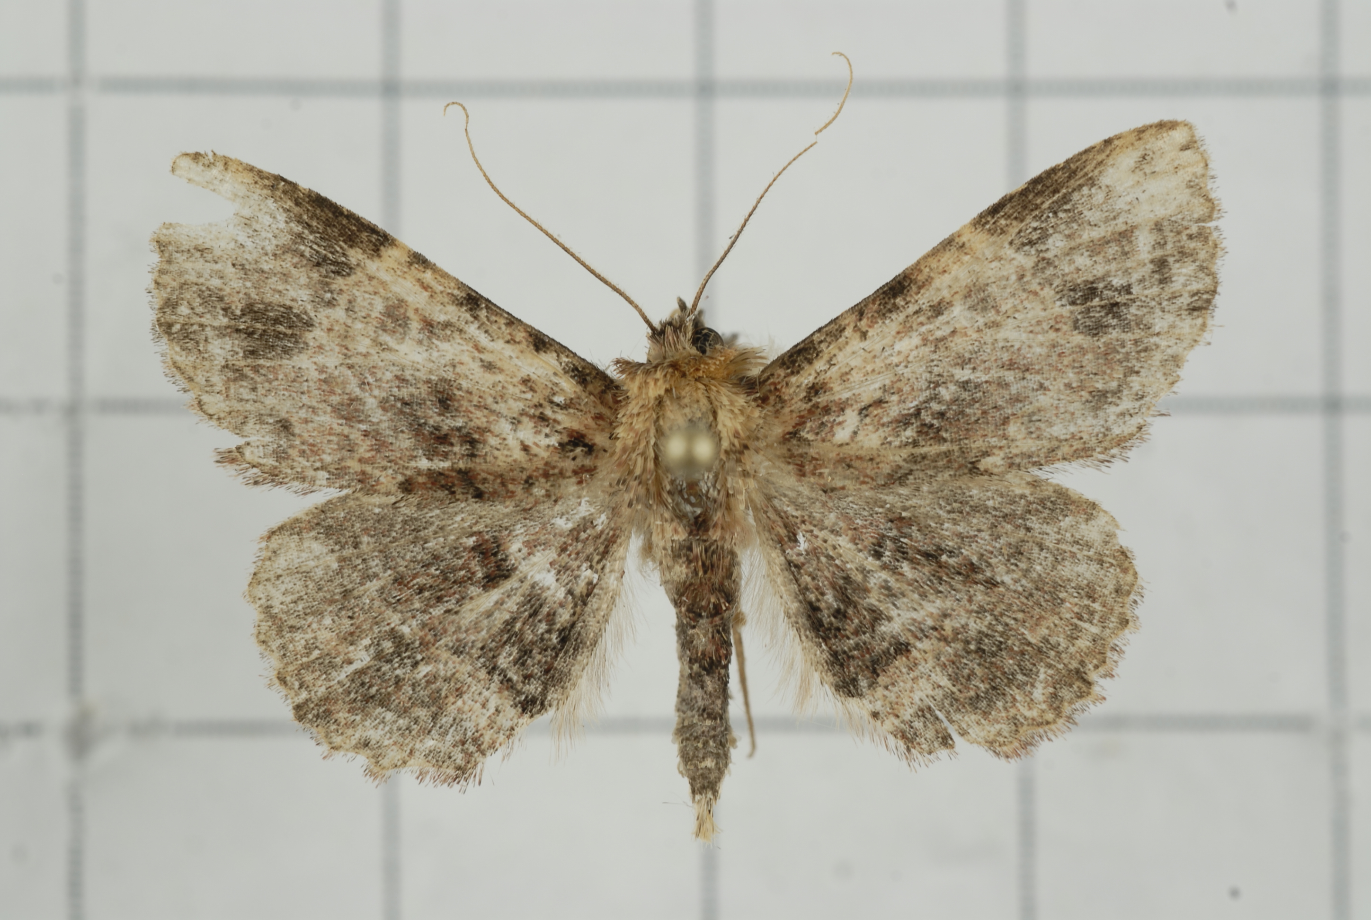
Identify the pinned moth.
Panilla costipunctata
